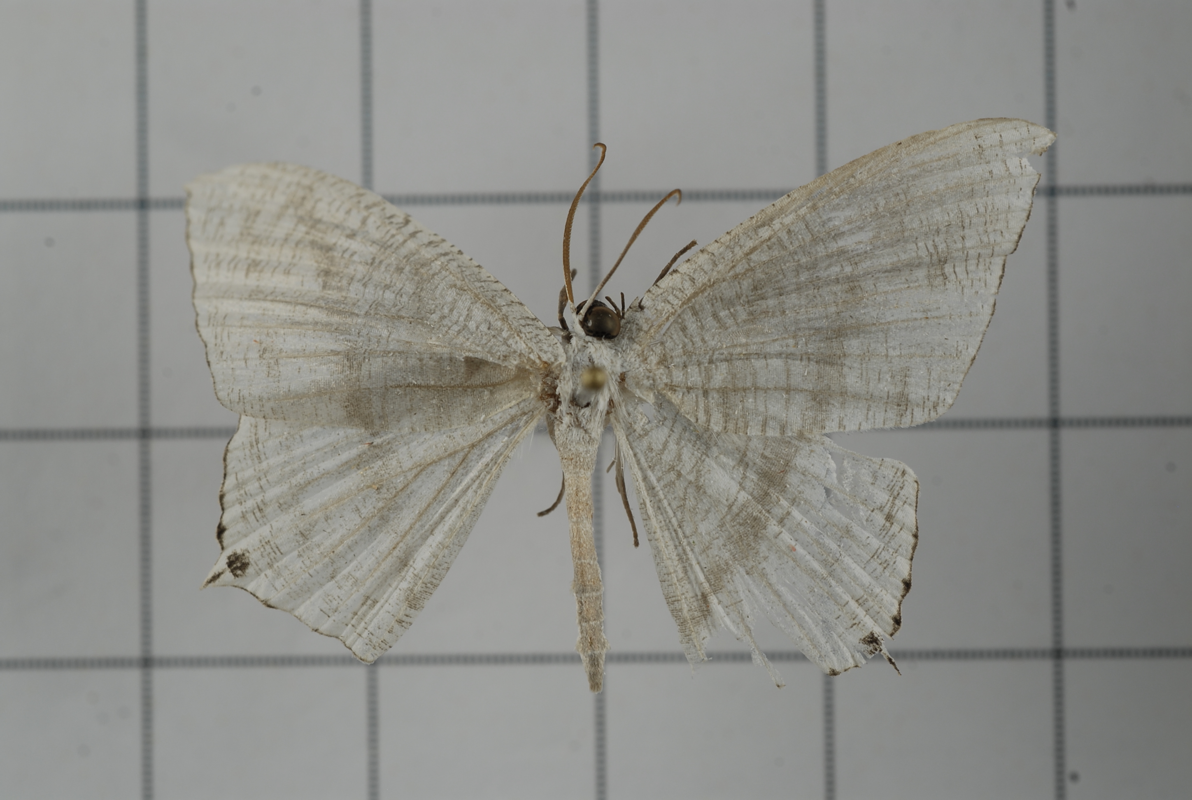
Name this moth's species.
Micronia aculeata
